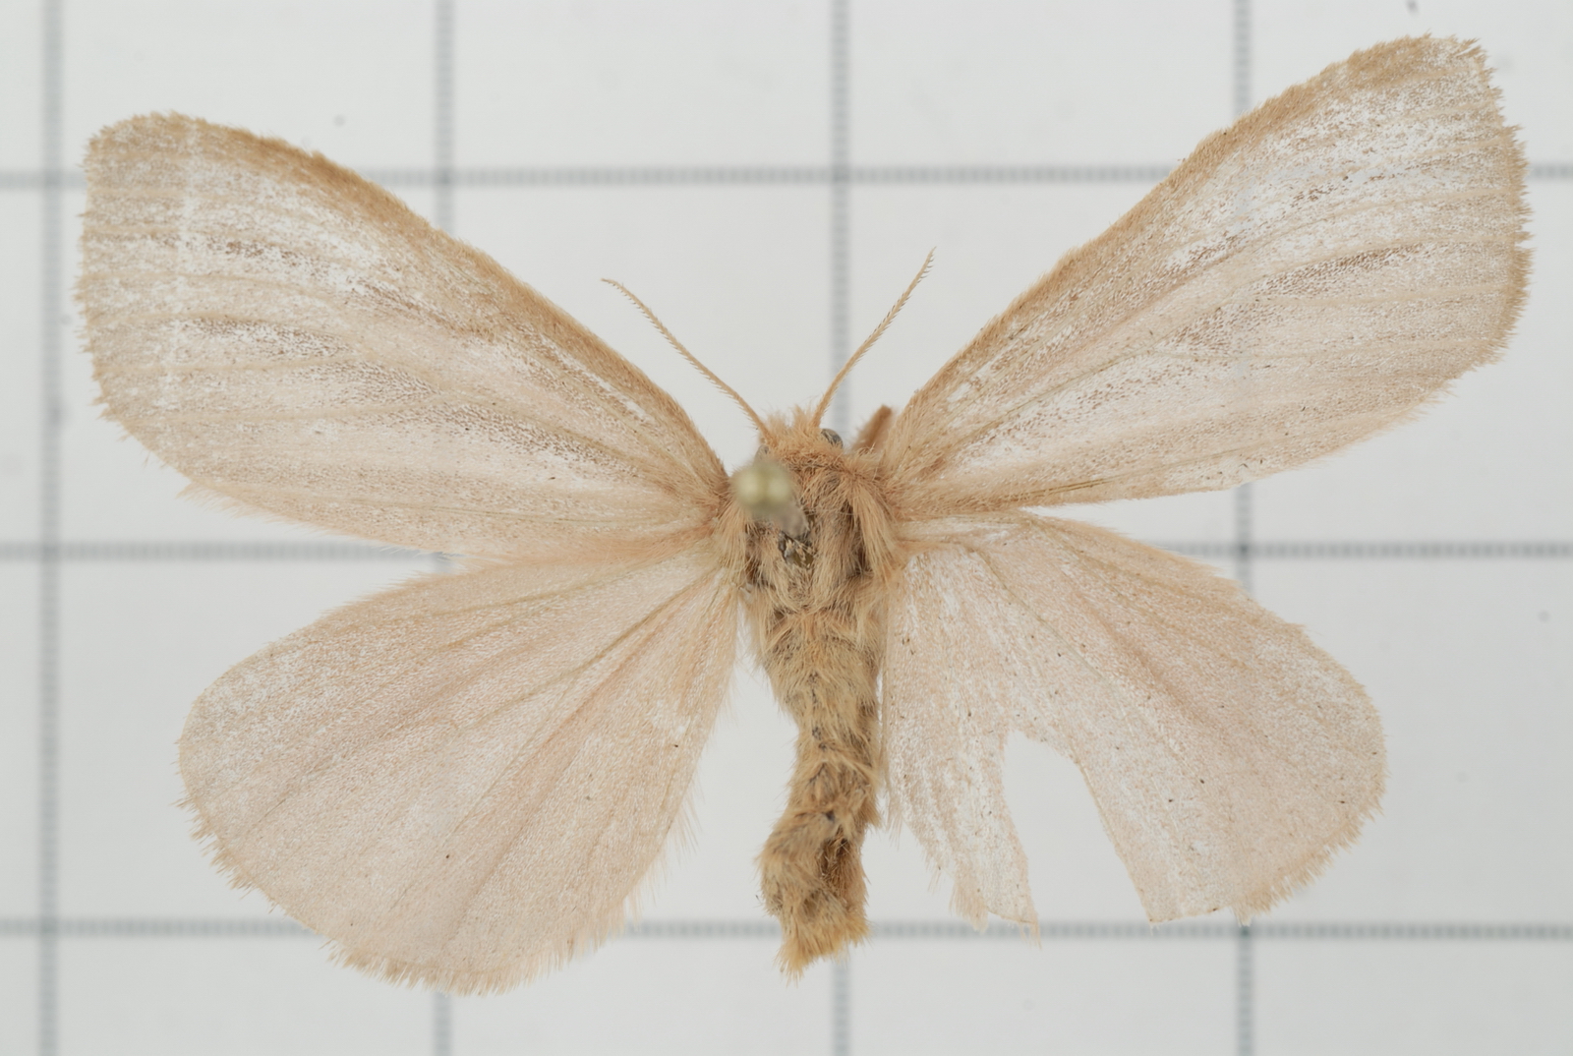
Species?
Pantana substrigosa
